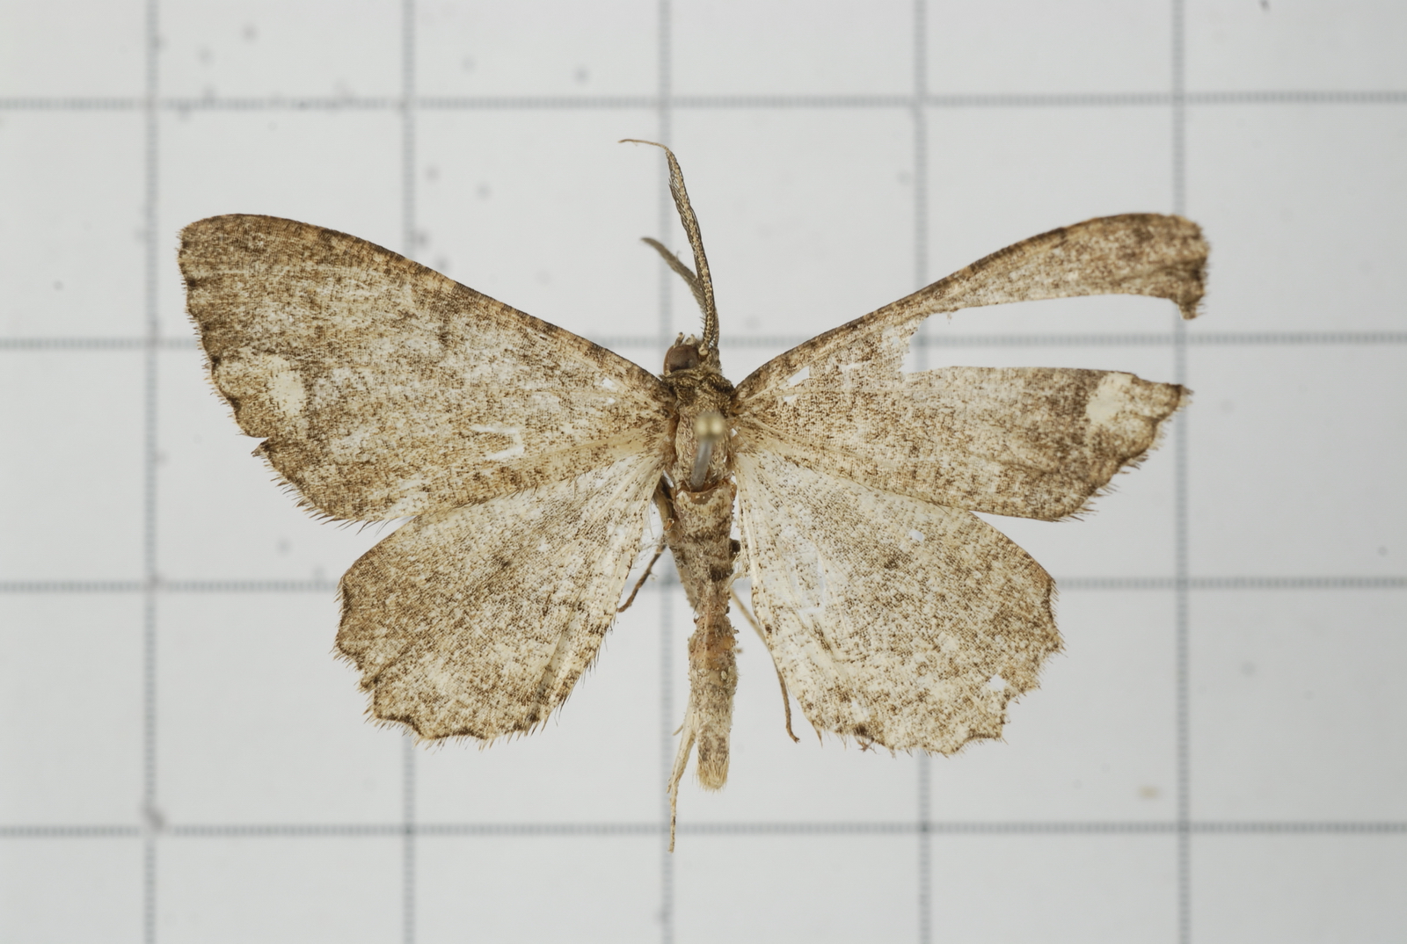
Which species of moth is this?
Uliura infausta
